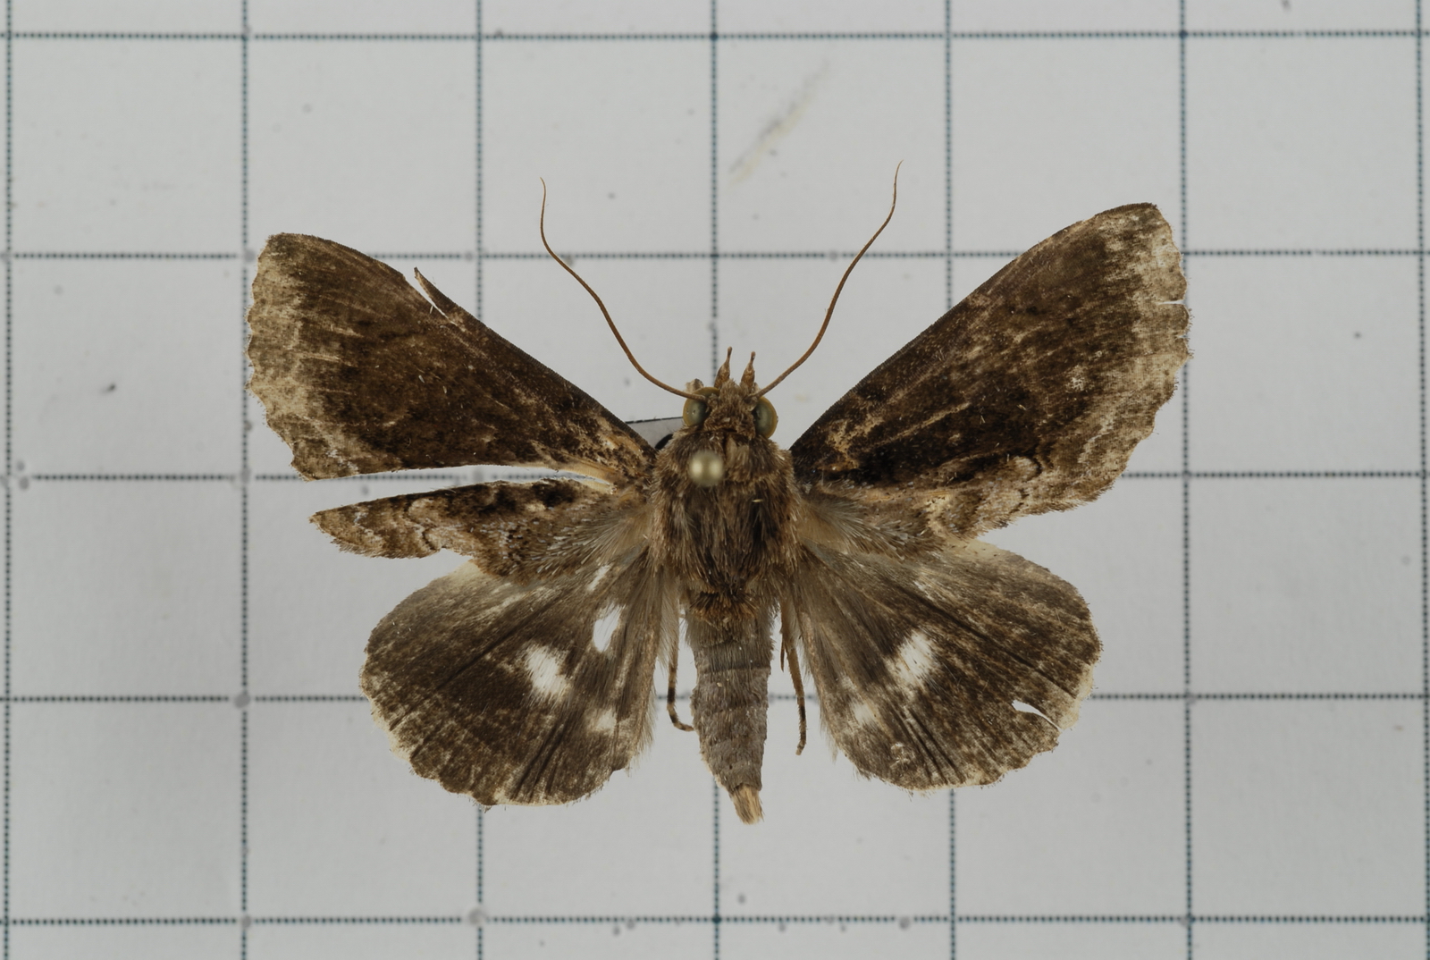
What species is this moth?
Ercheia cyllaria
